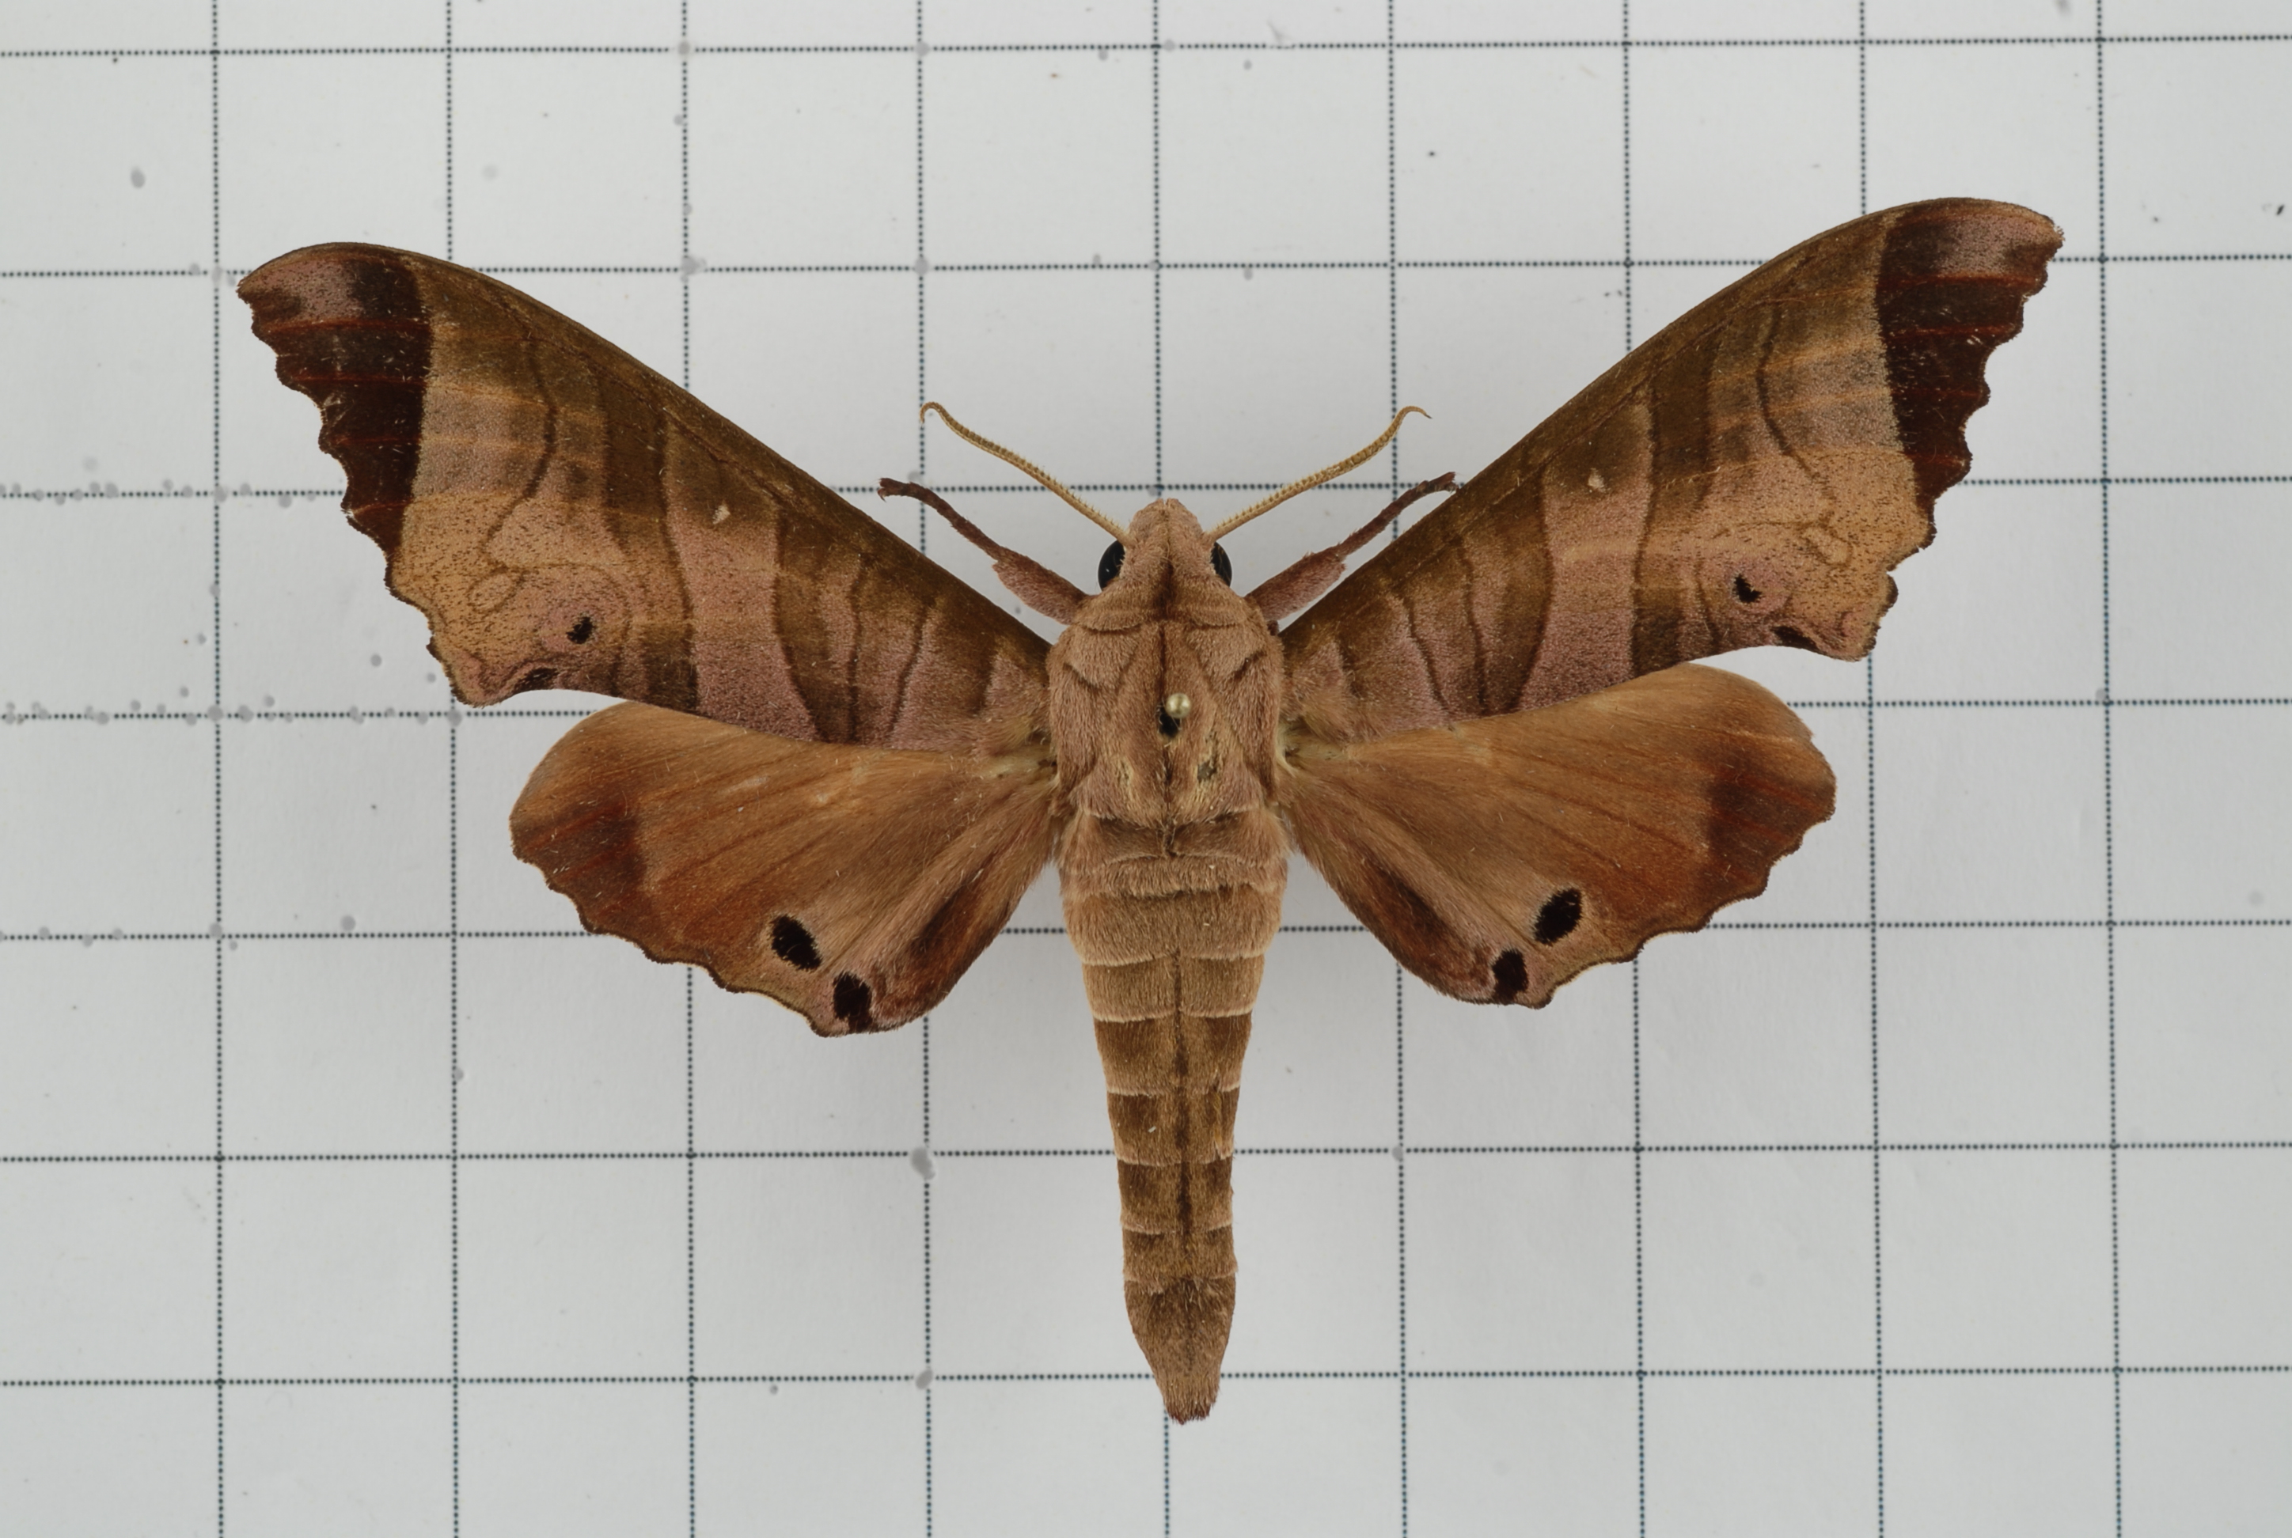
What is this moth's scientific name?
Marumba saishiuana formosana
